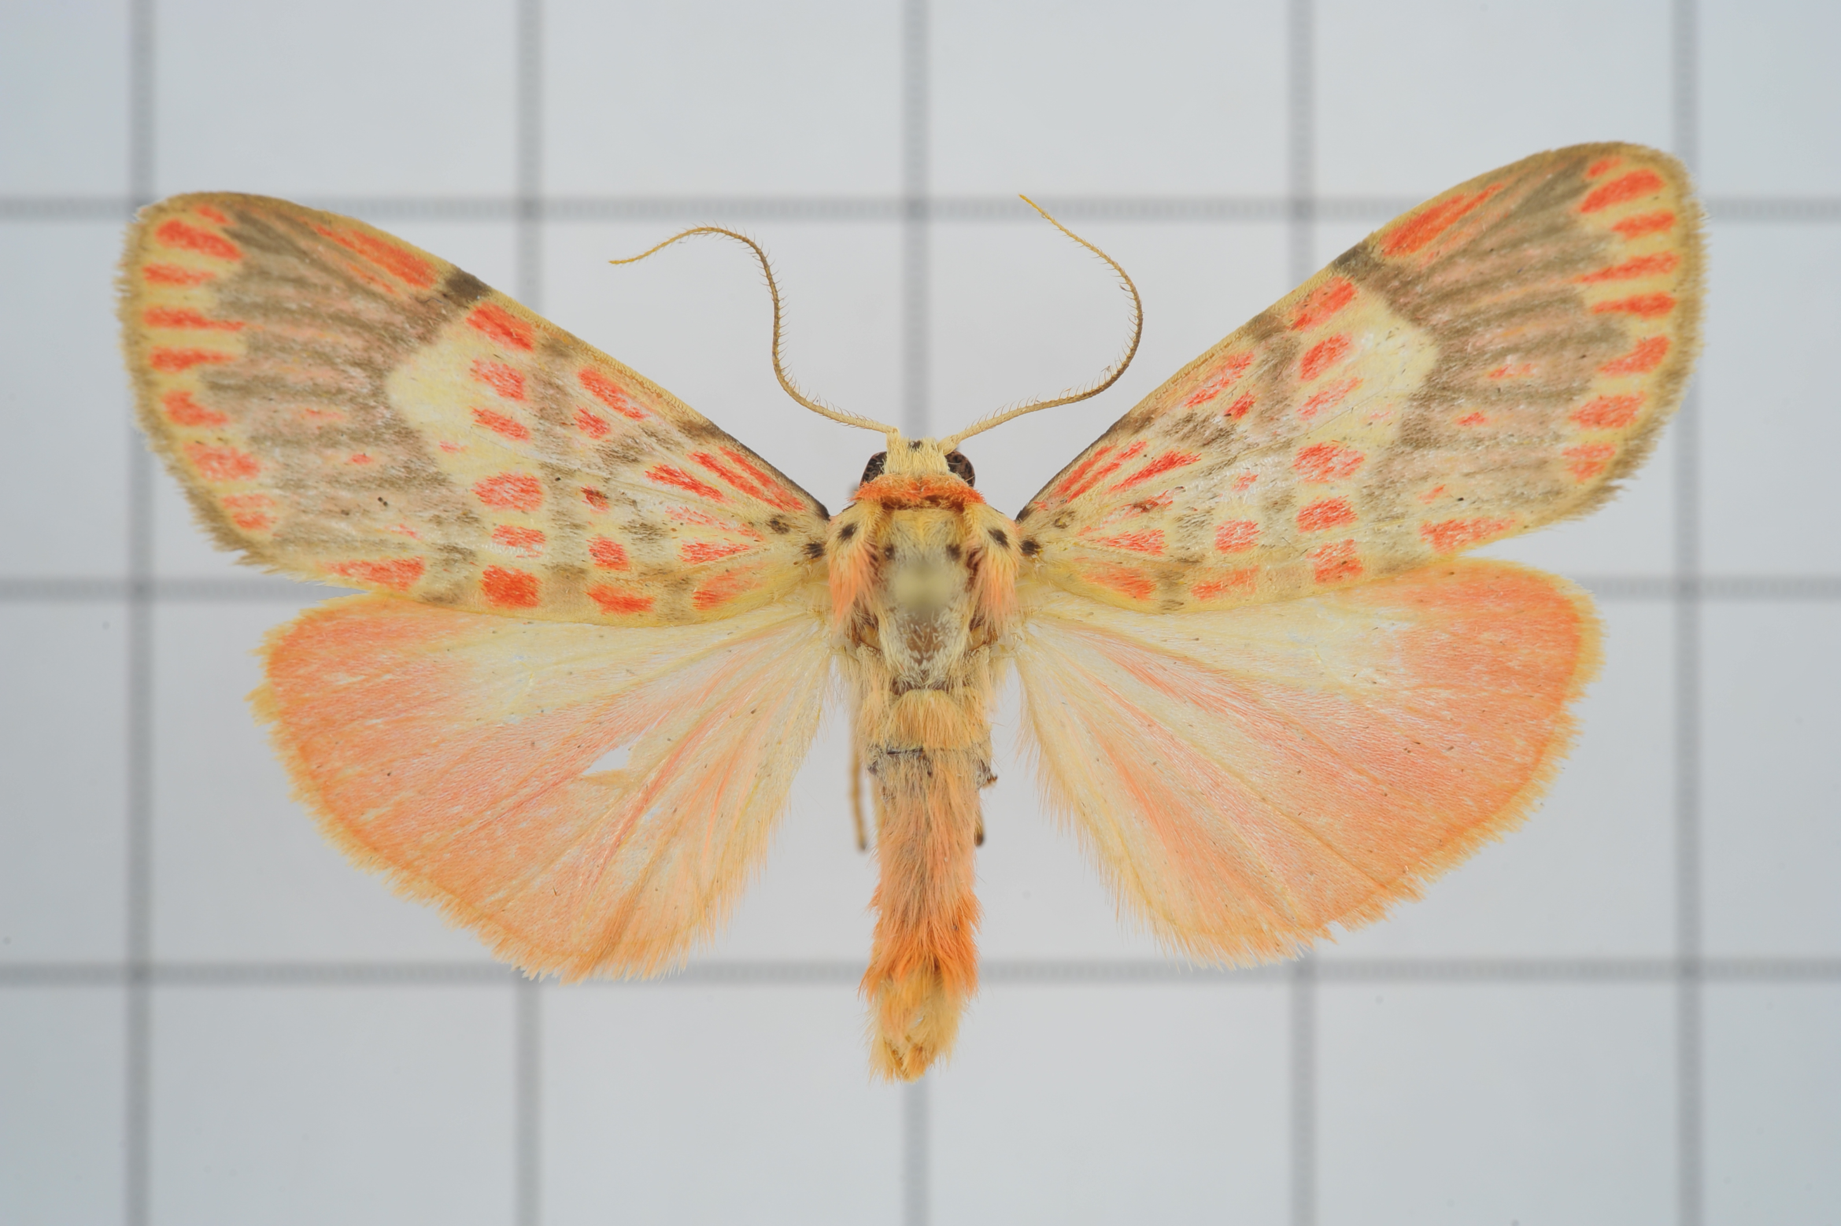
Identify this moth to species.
Barsine fuscozonata
